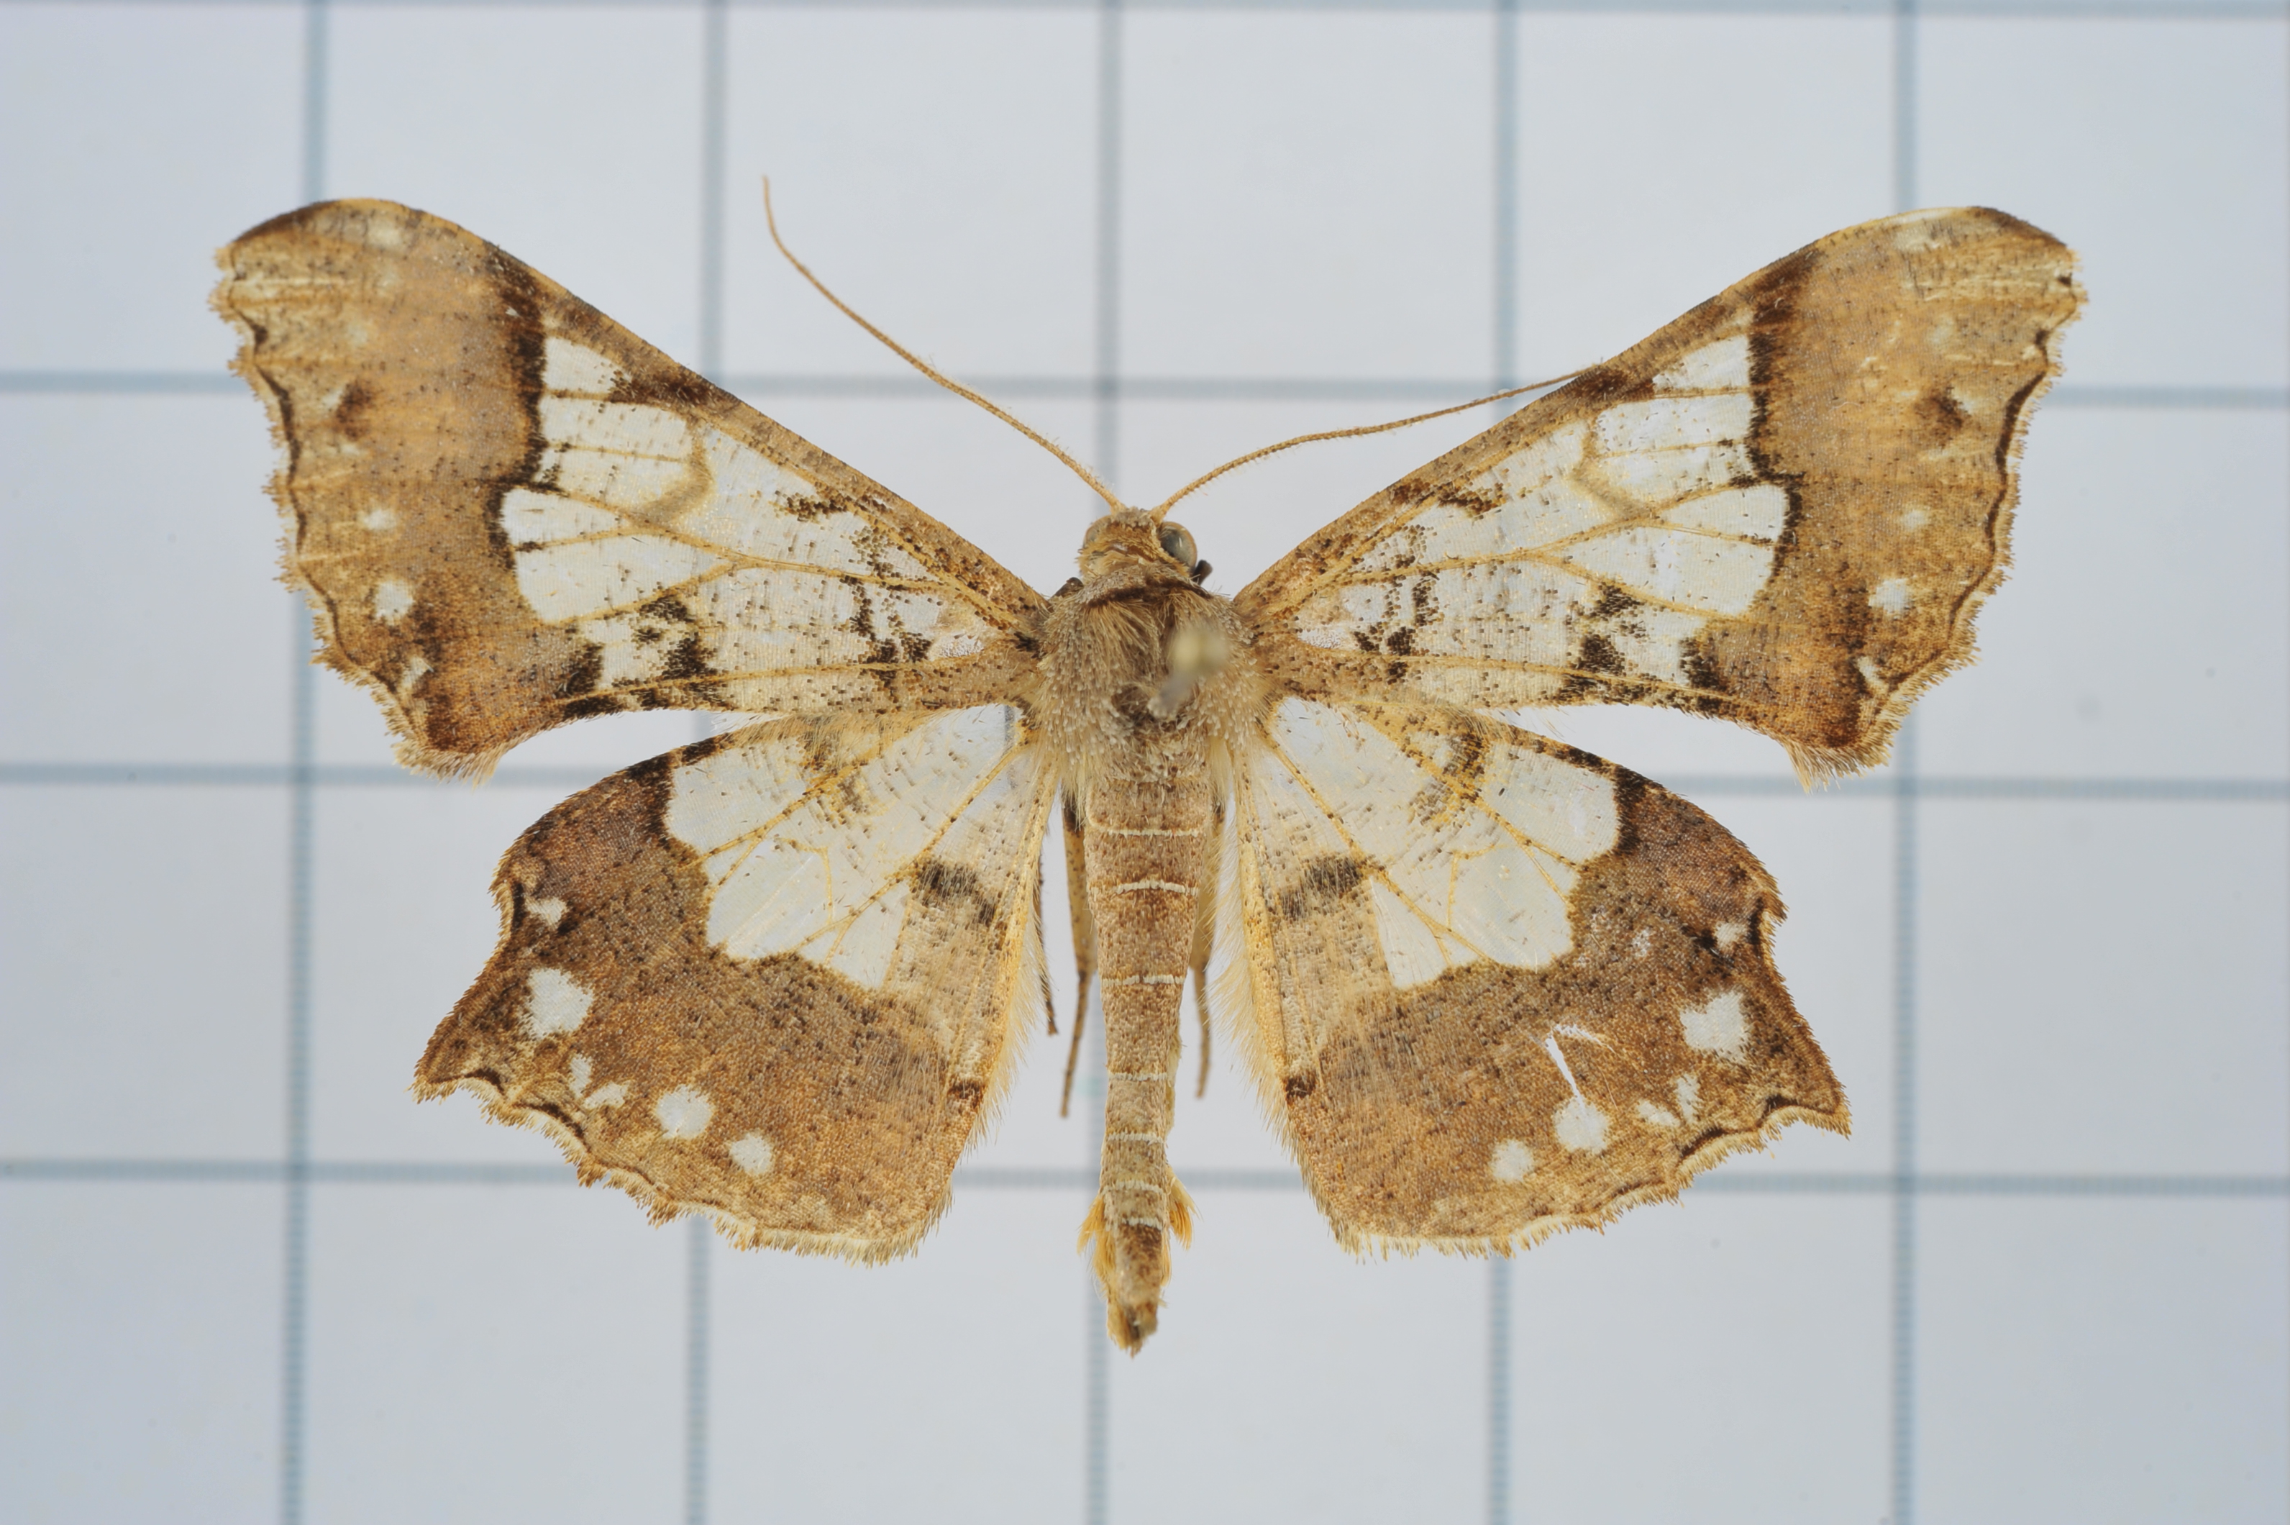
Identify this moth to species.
Krananda semihyalina
